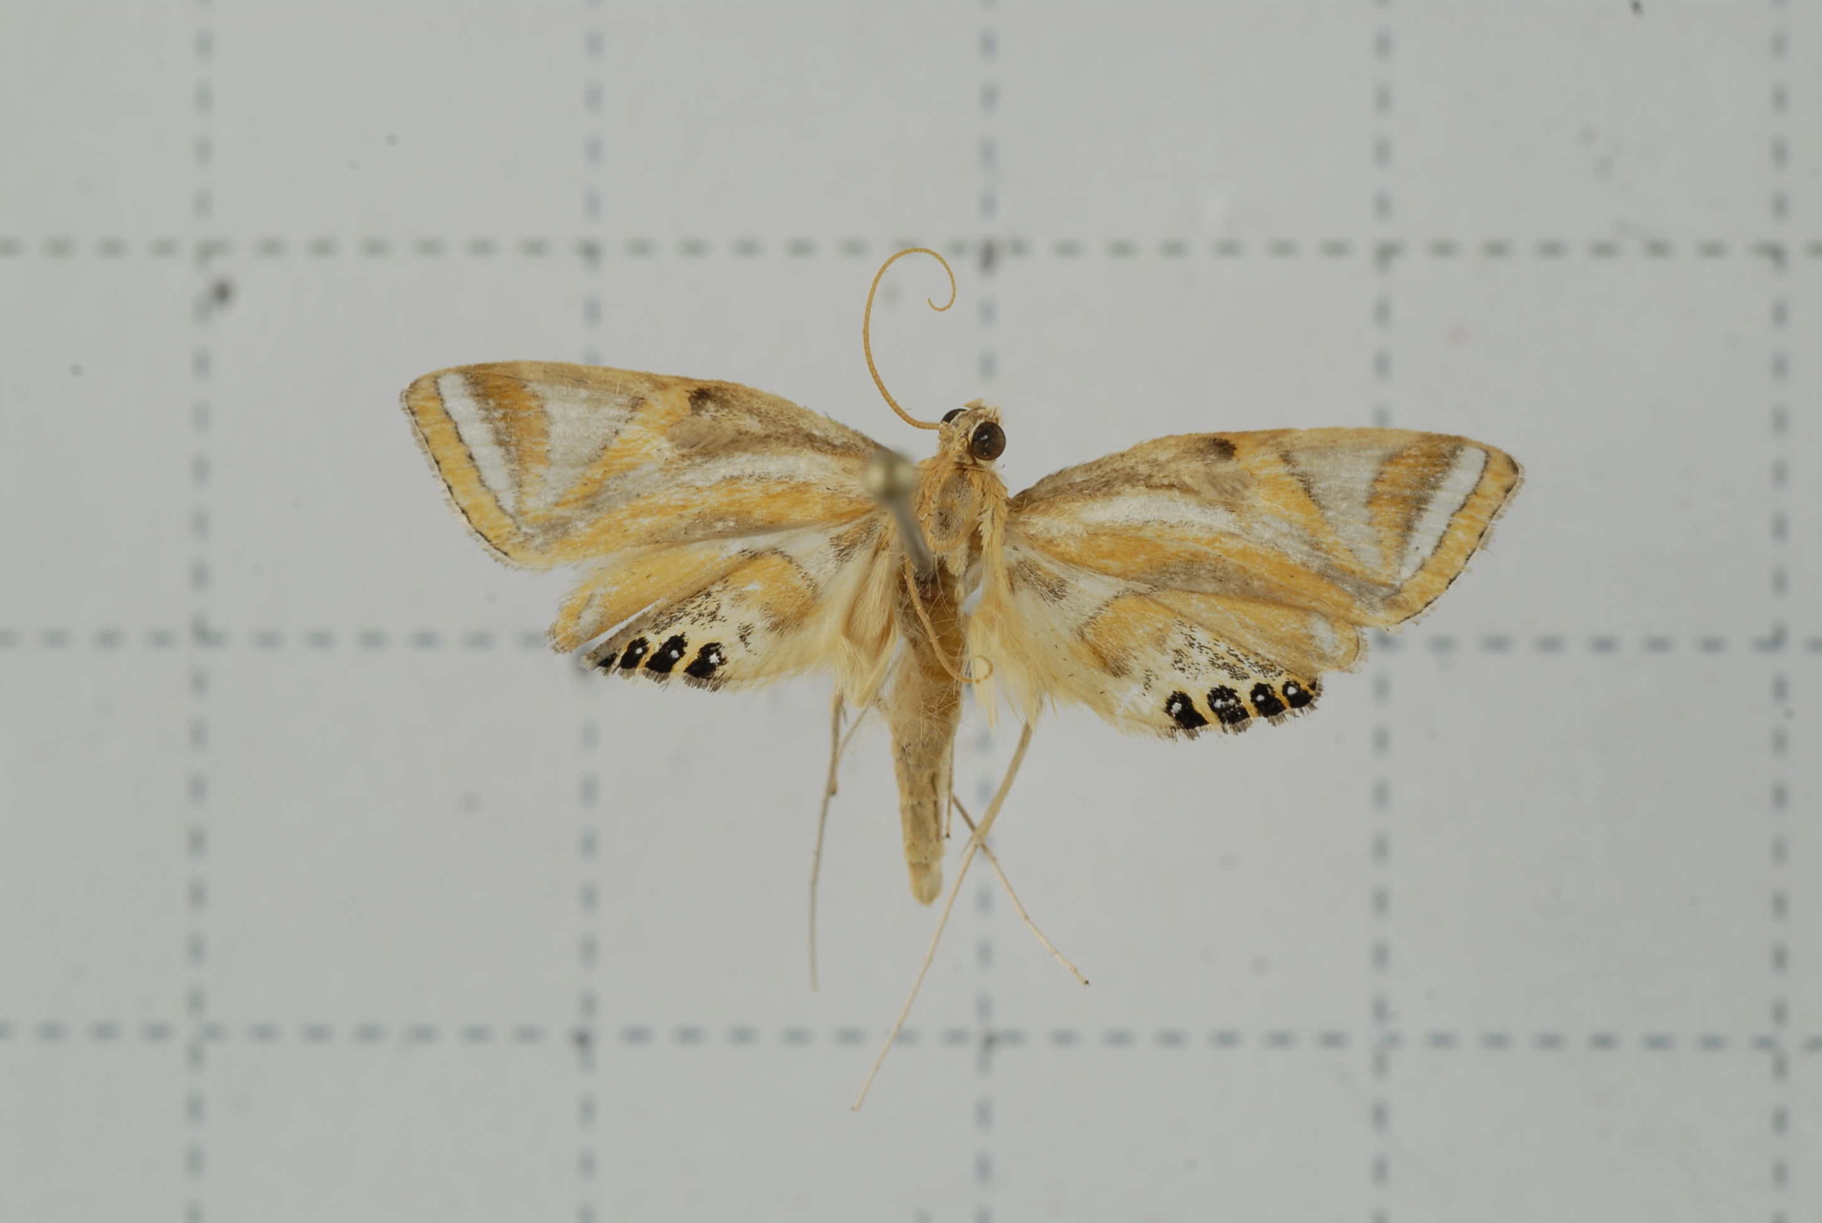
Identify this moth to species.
Eoophyla conjunctalis
